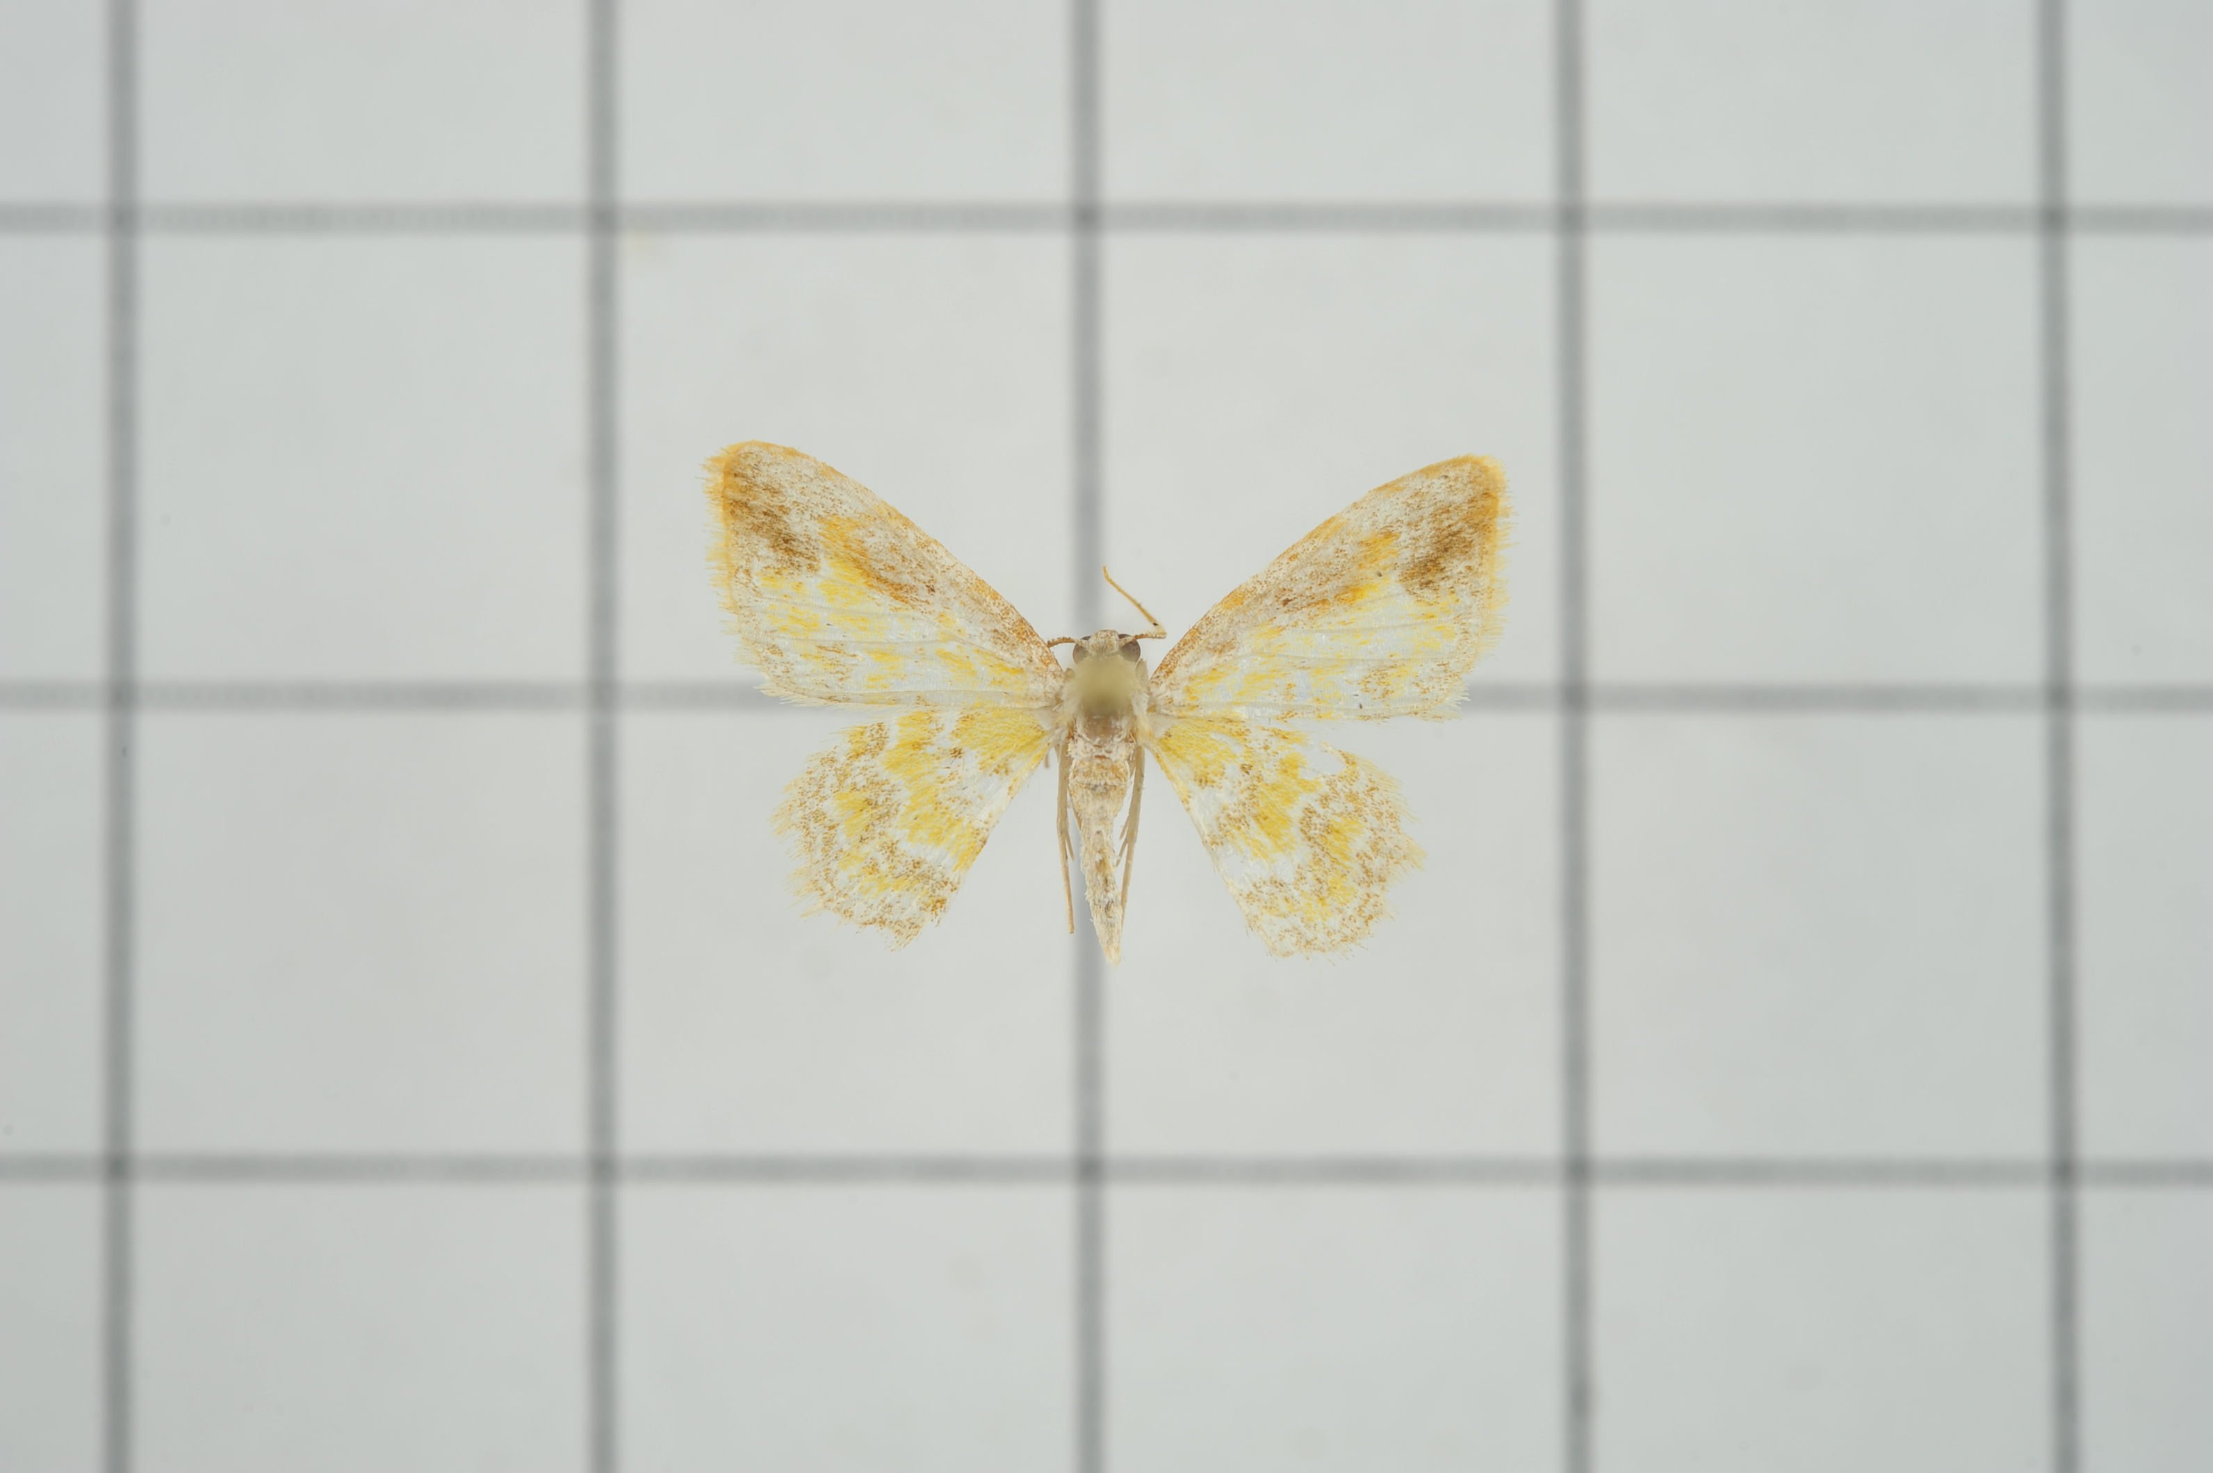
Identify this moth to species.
Acolutha pictaria imbecilla
